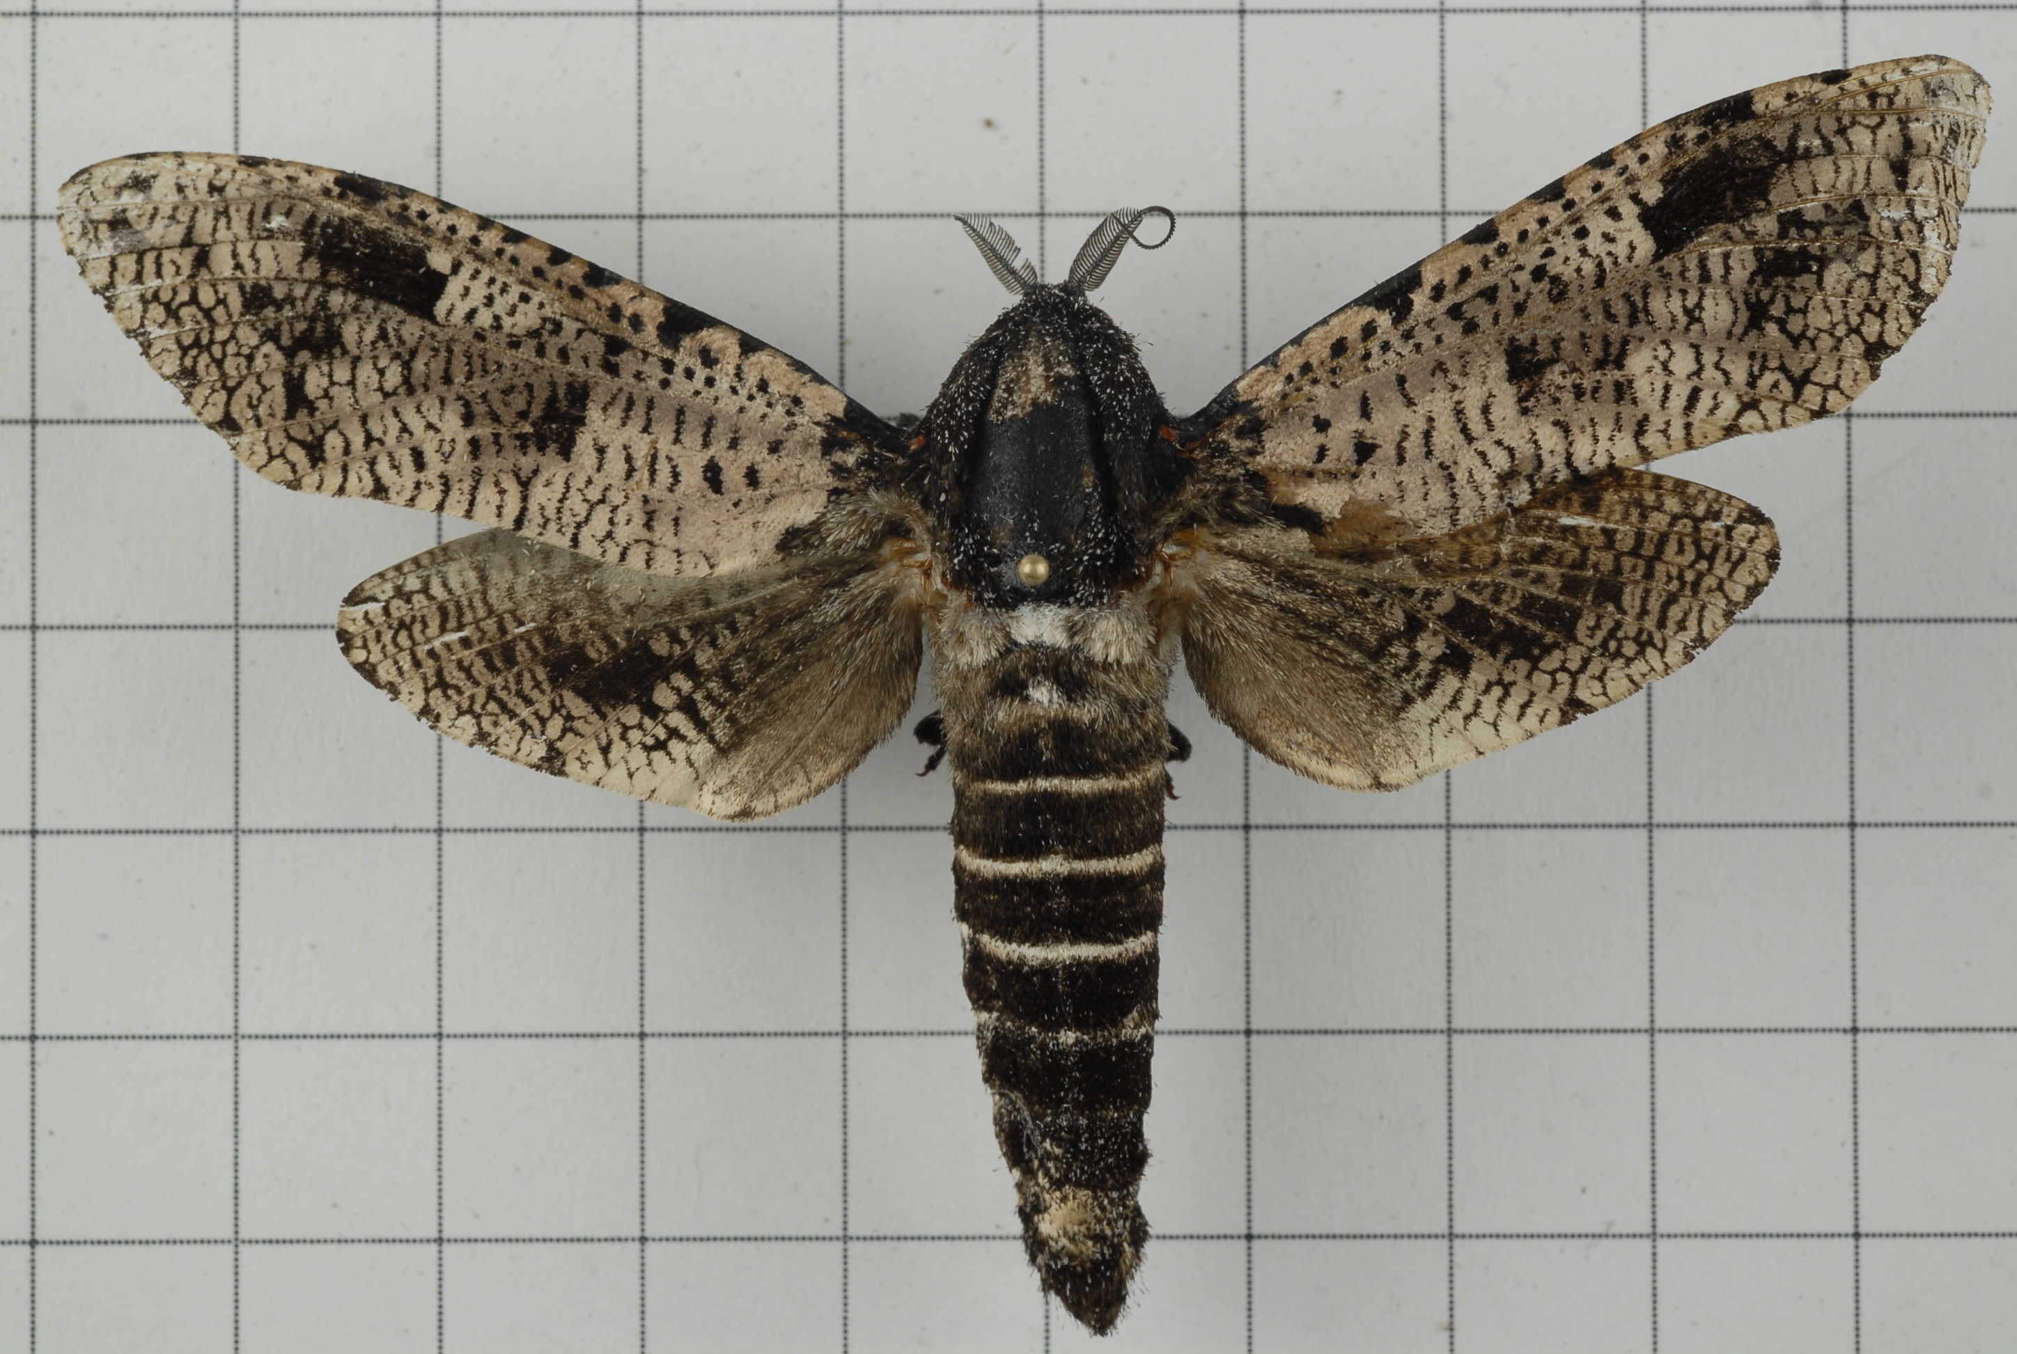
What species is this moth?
Xyleutes strix
